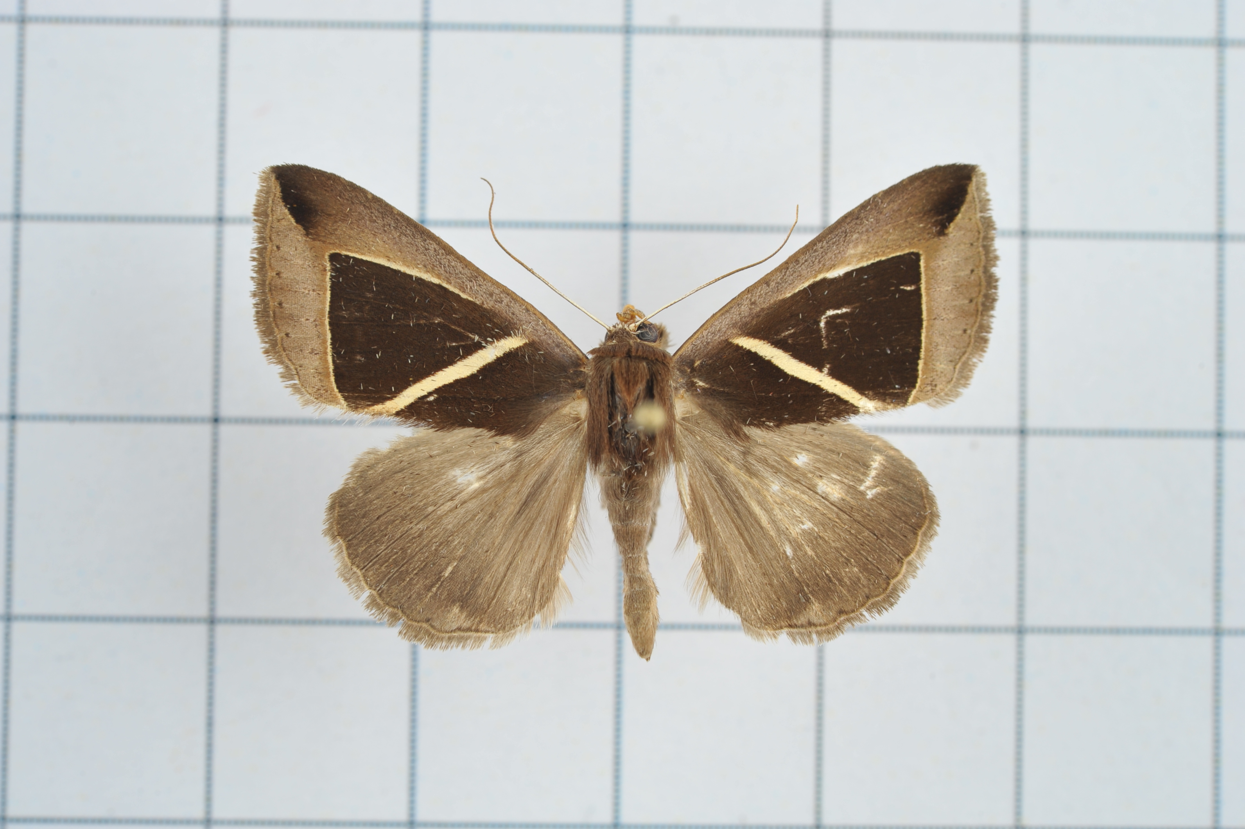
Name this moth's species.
Chalciope mygdon
